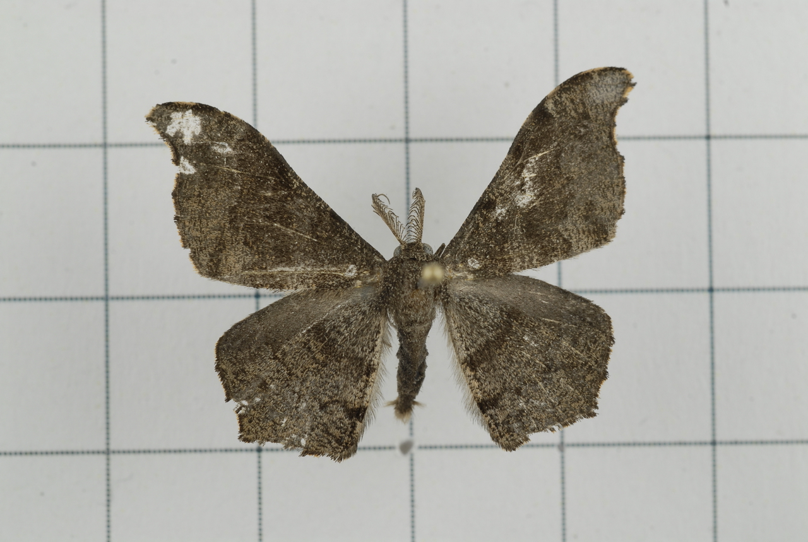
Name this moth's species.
Hyposidra talaca talaca
